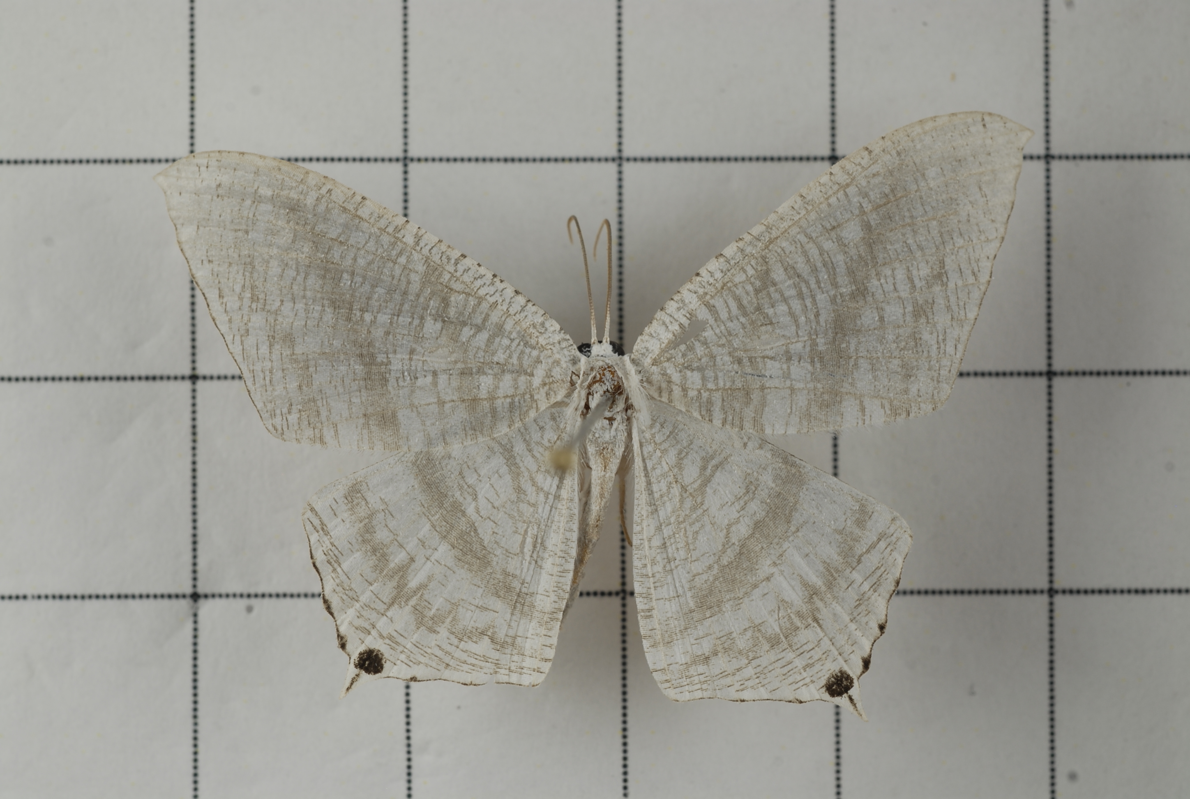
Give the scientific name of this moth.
Micronia aculeata
